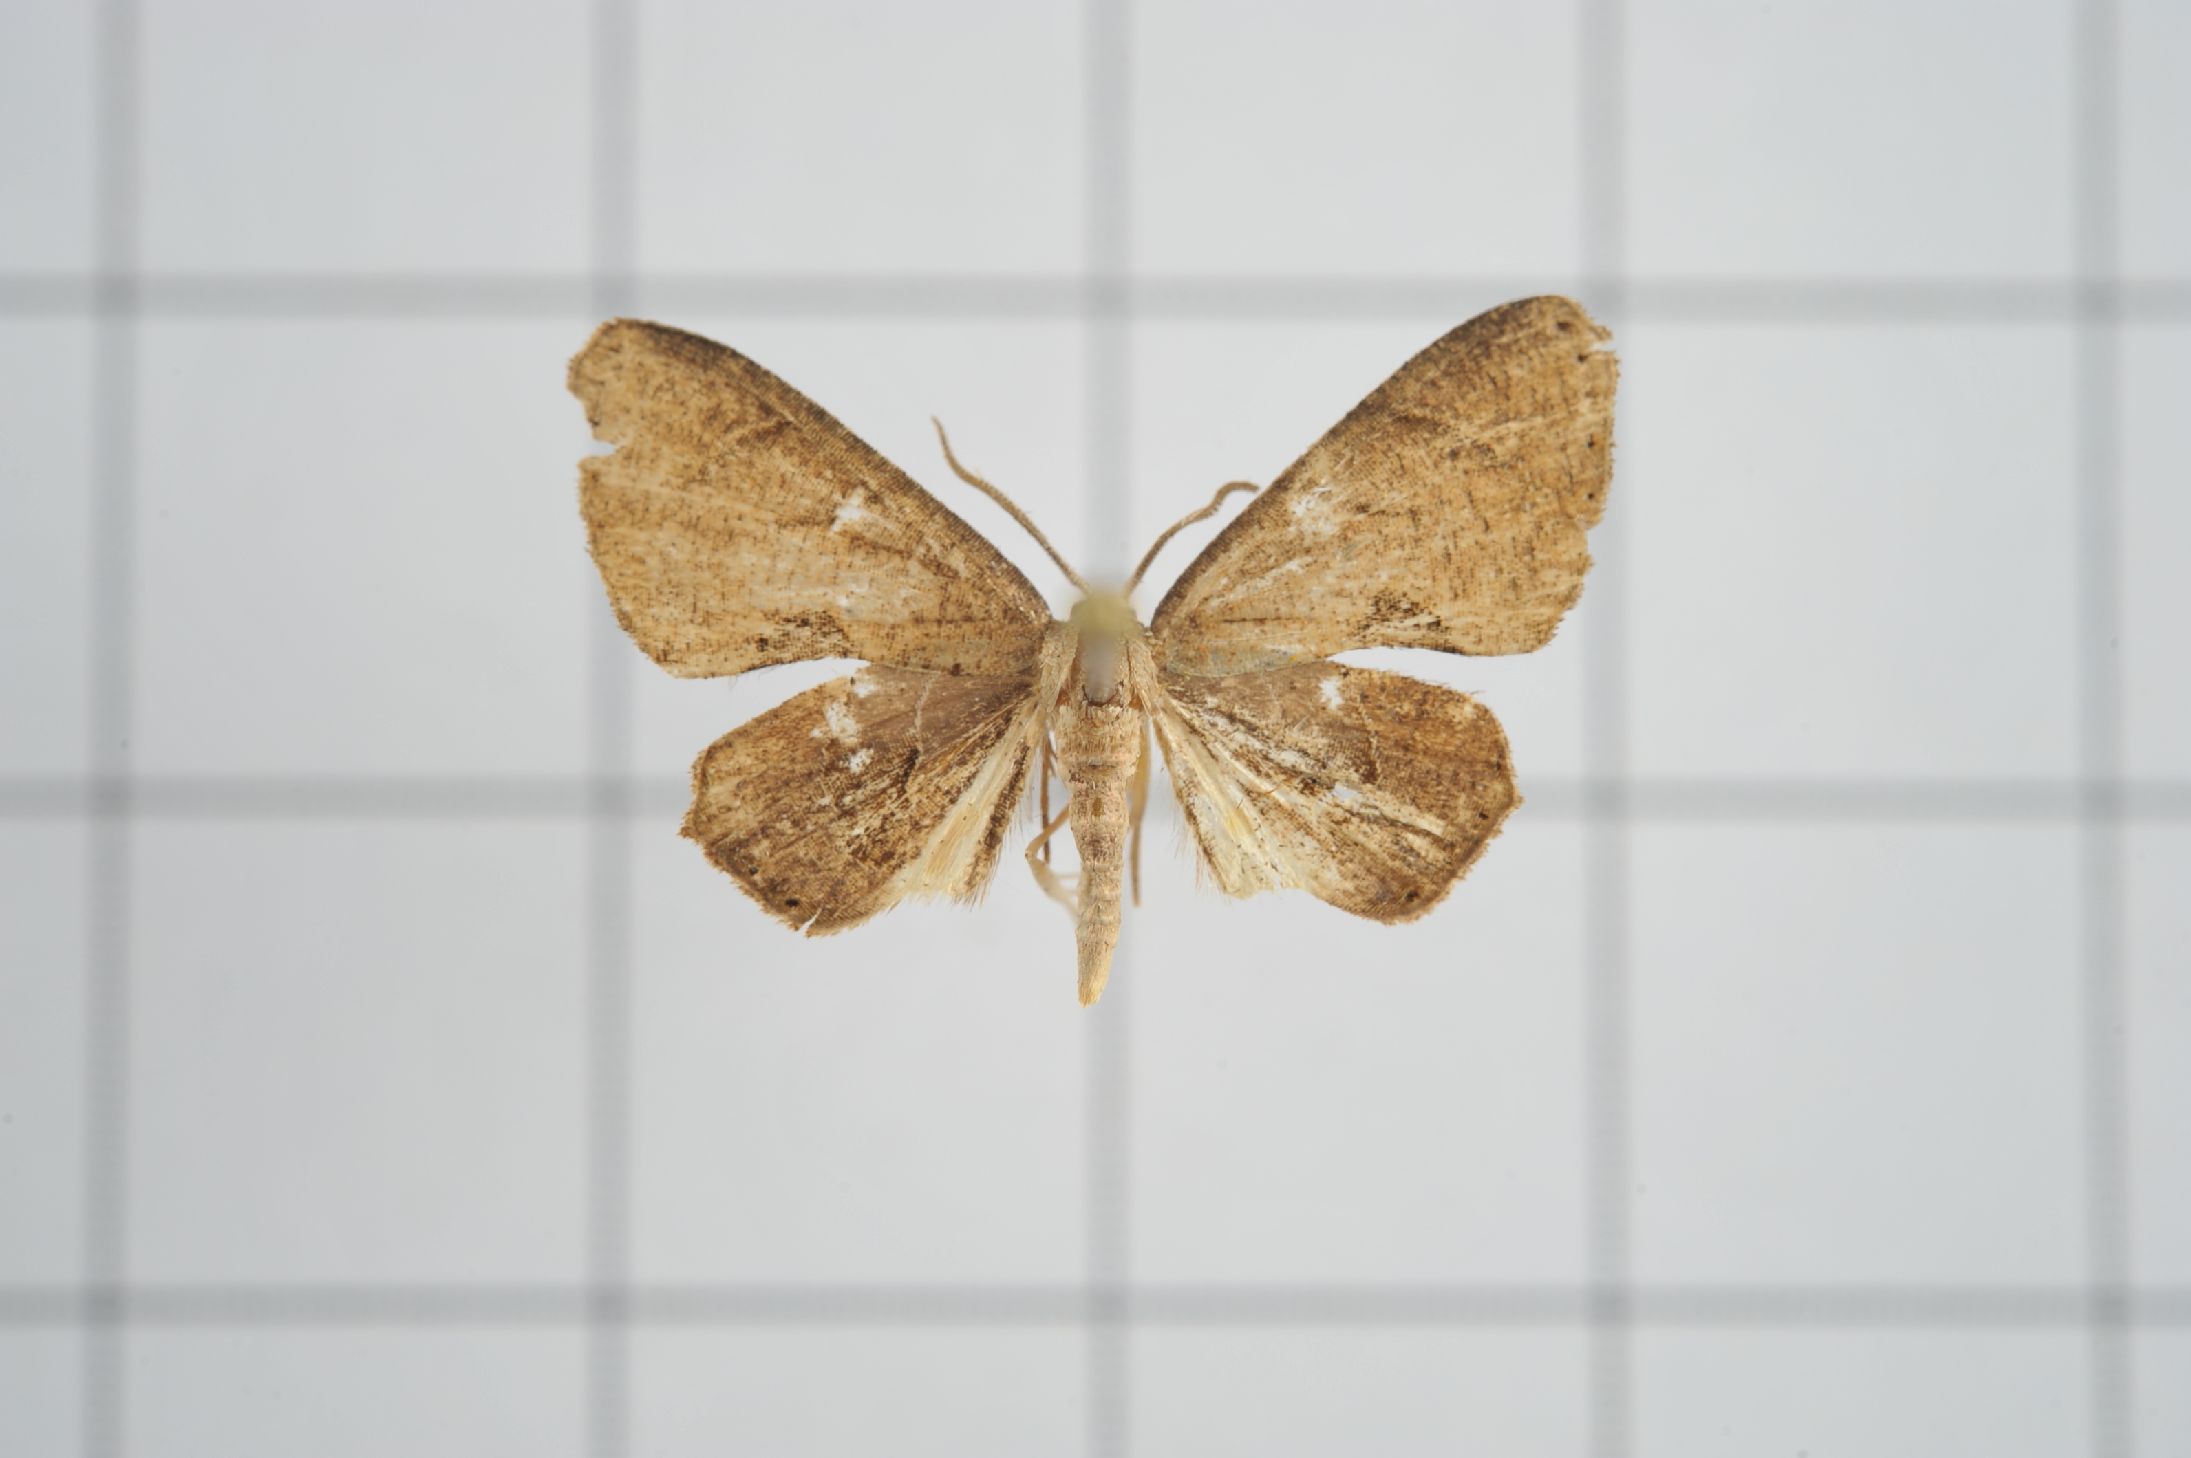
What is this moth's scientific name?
Phazaca alikangensis
